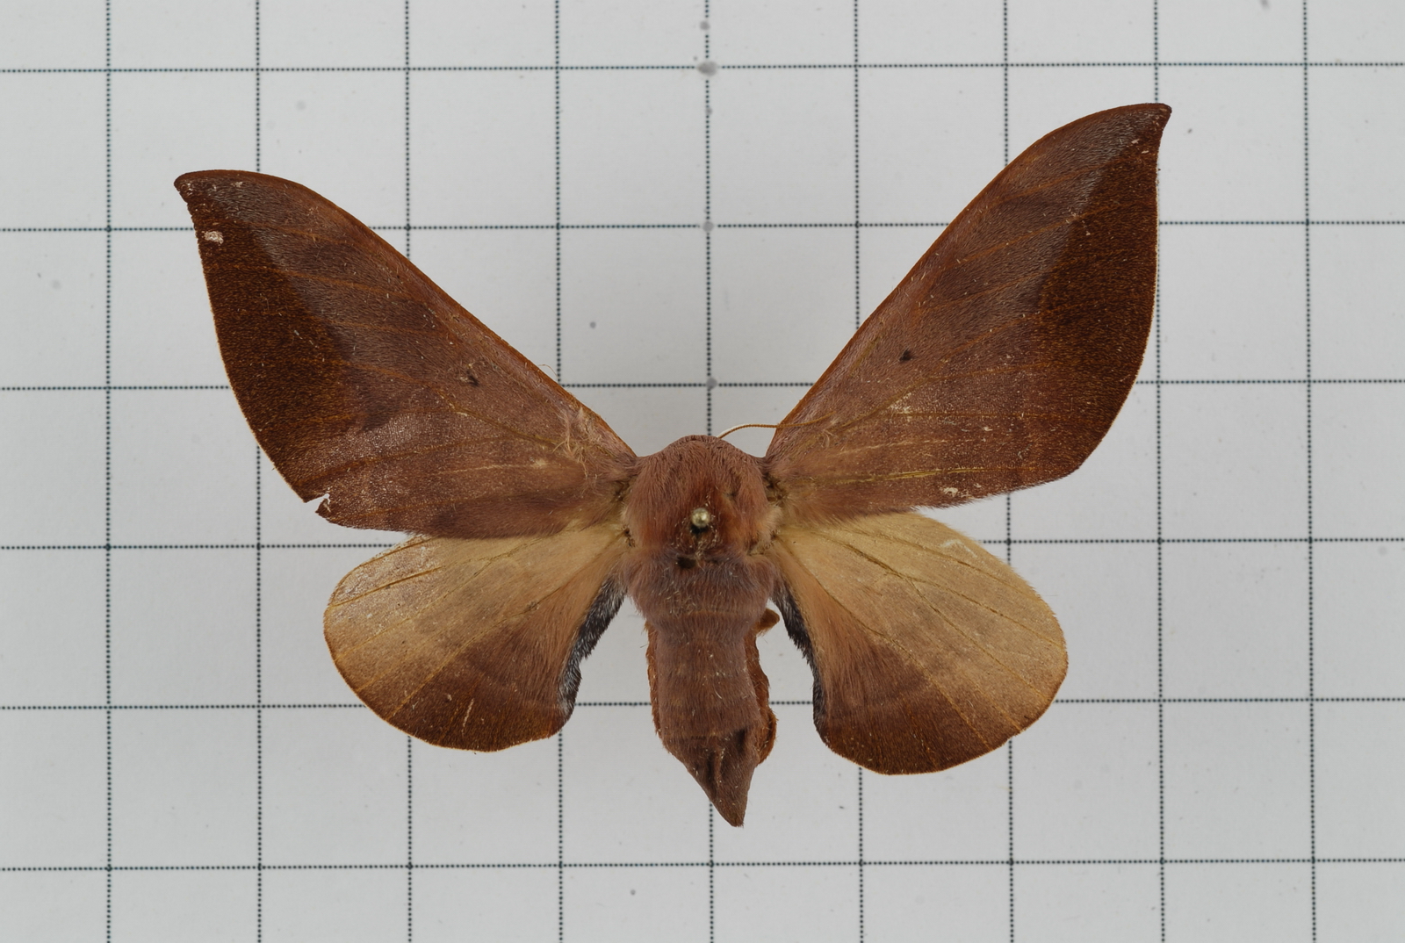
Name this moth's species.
Smerkata fusca
